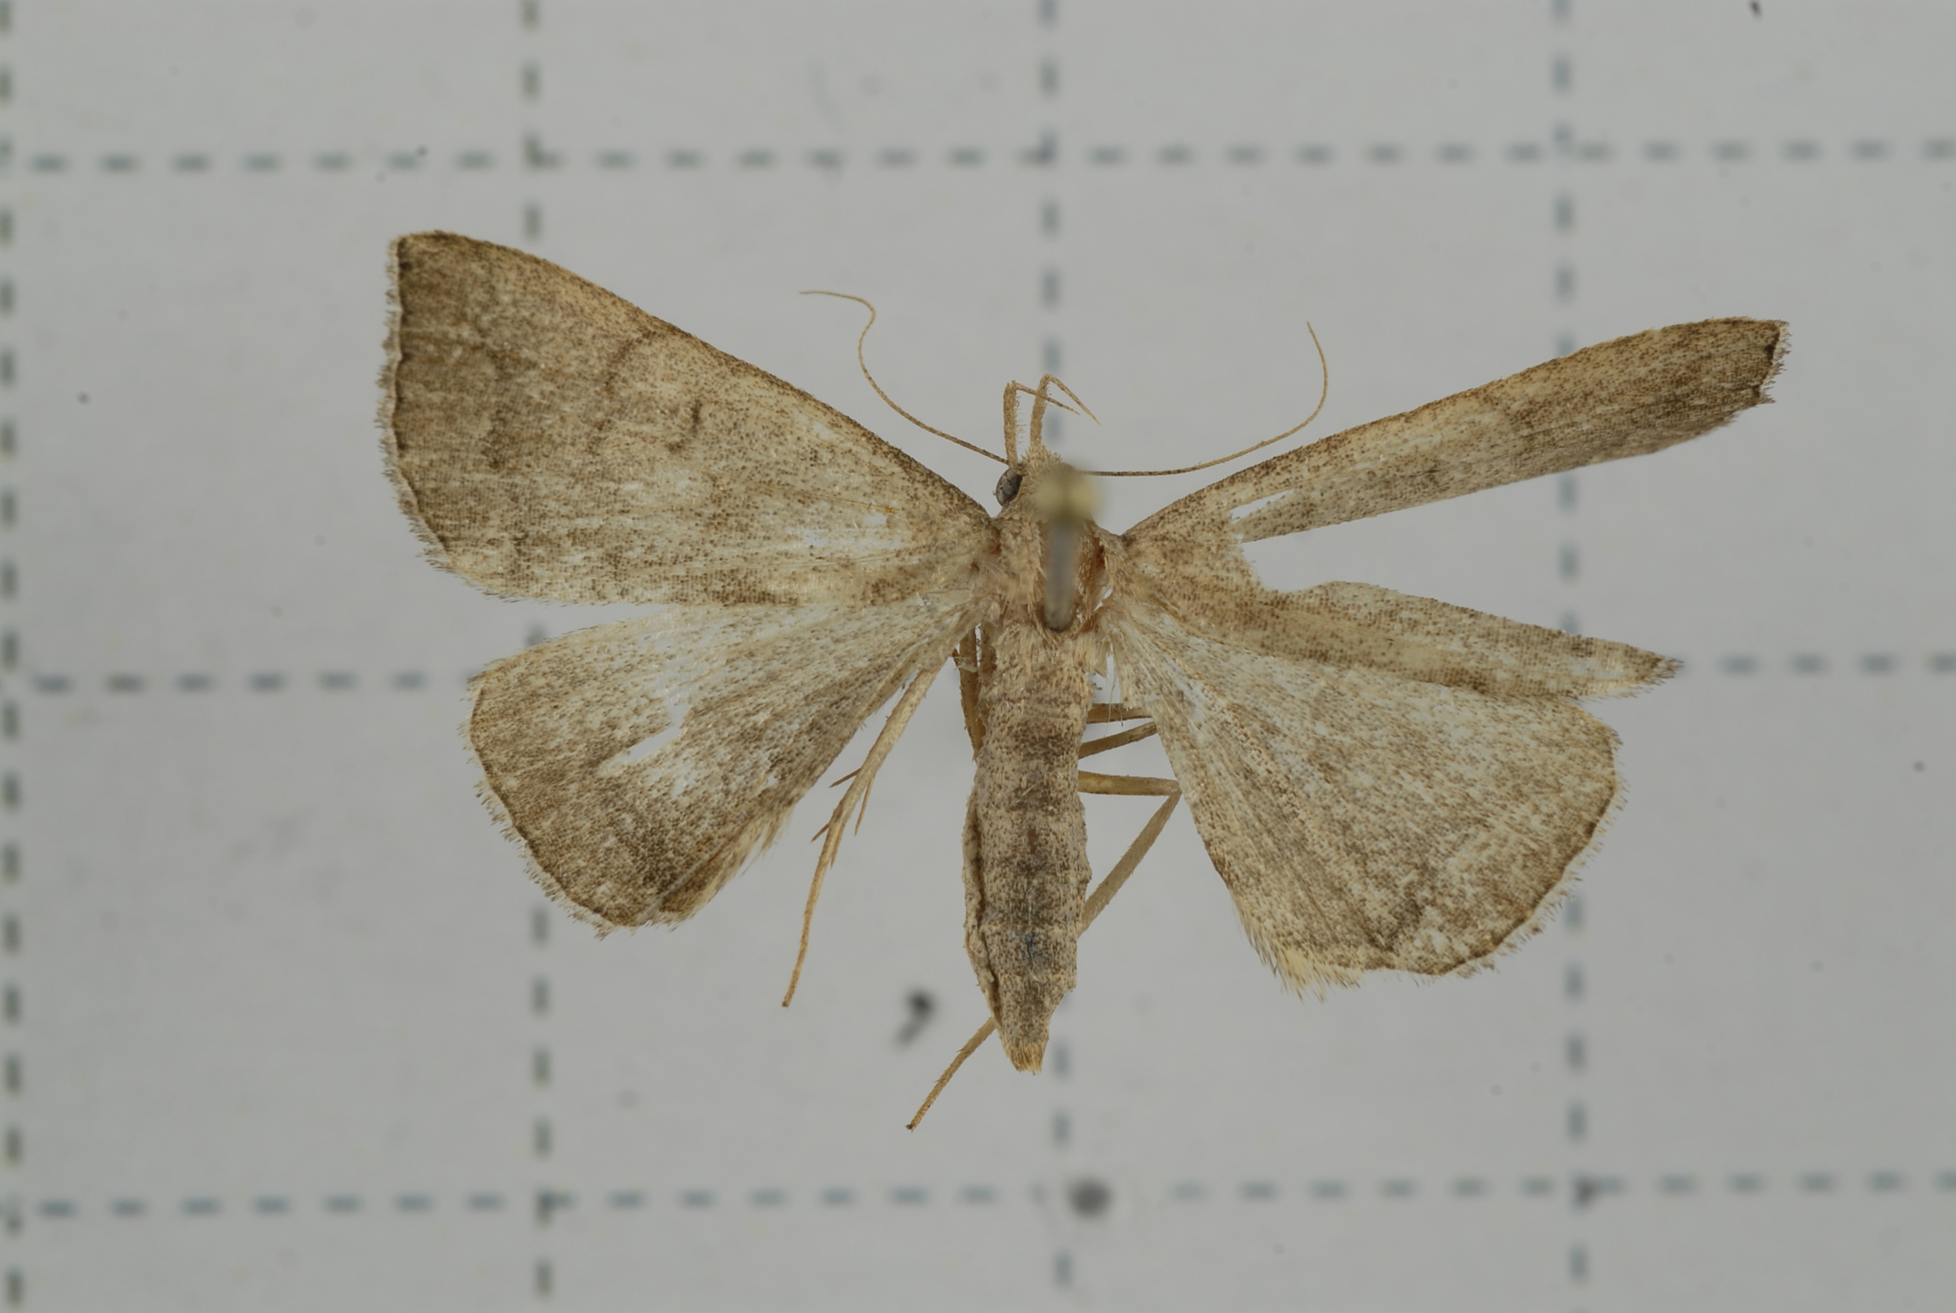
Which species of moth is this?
Herminia undulata
